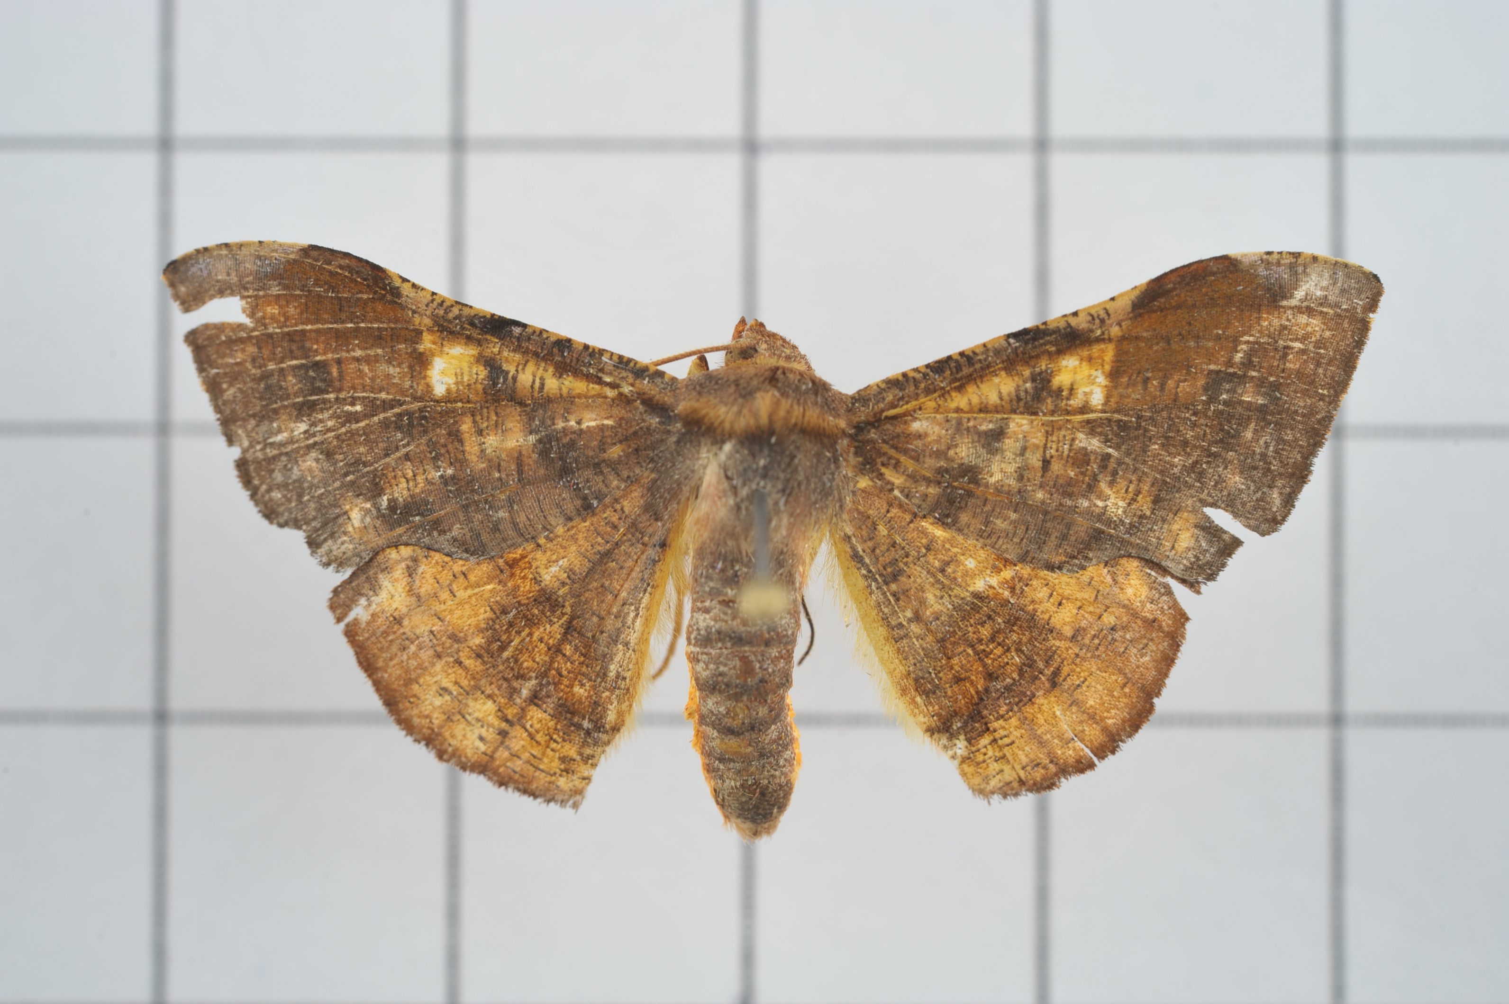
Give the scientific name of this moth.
Fascellina chromataria
